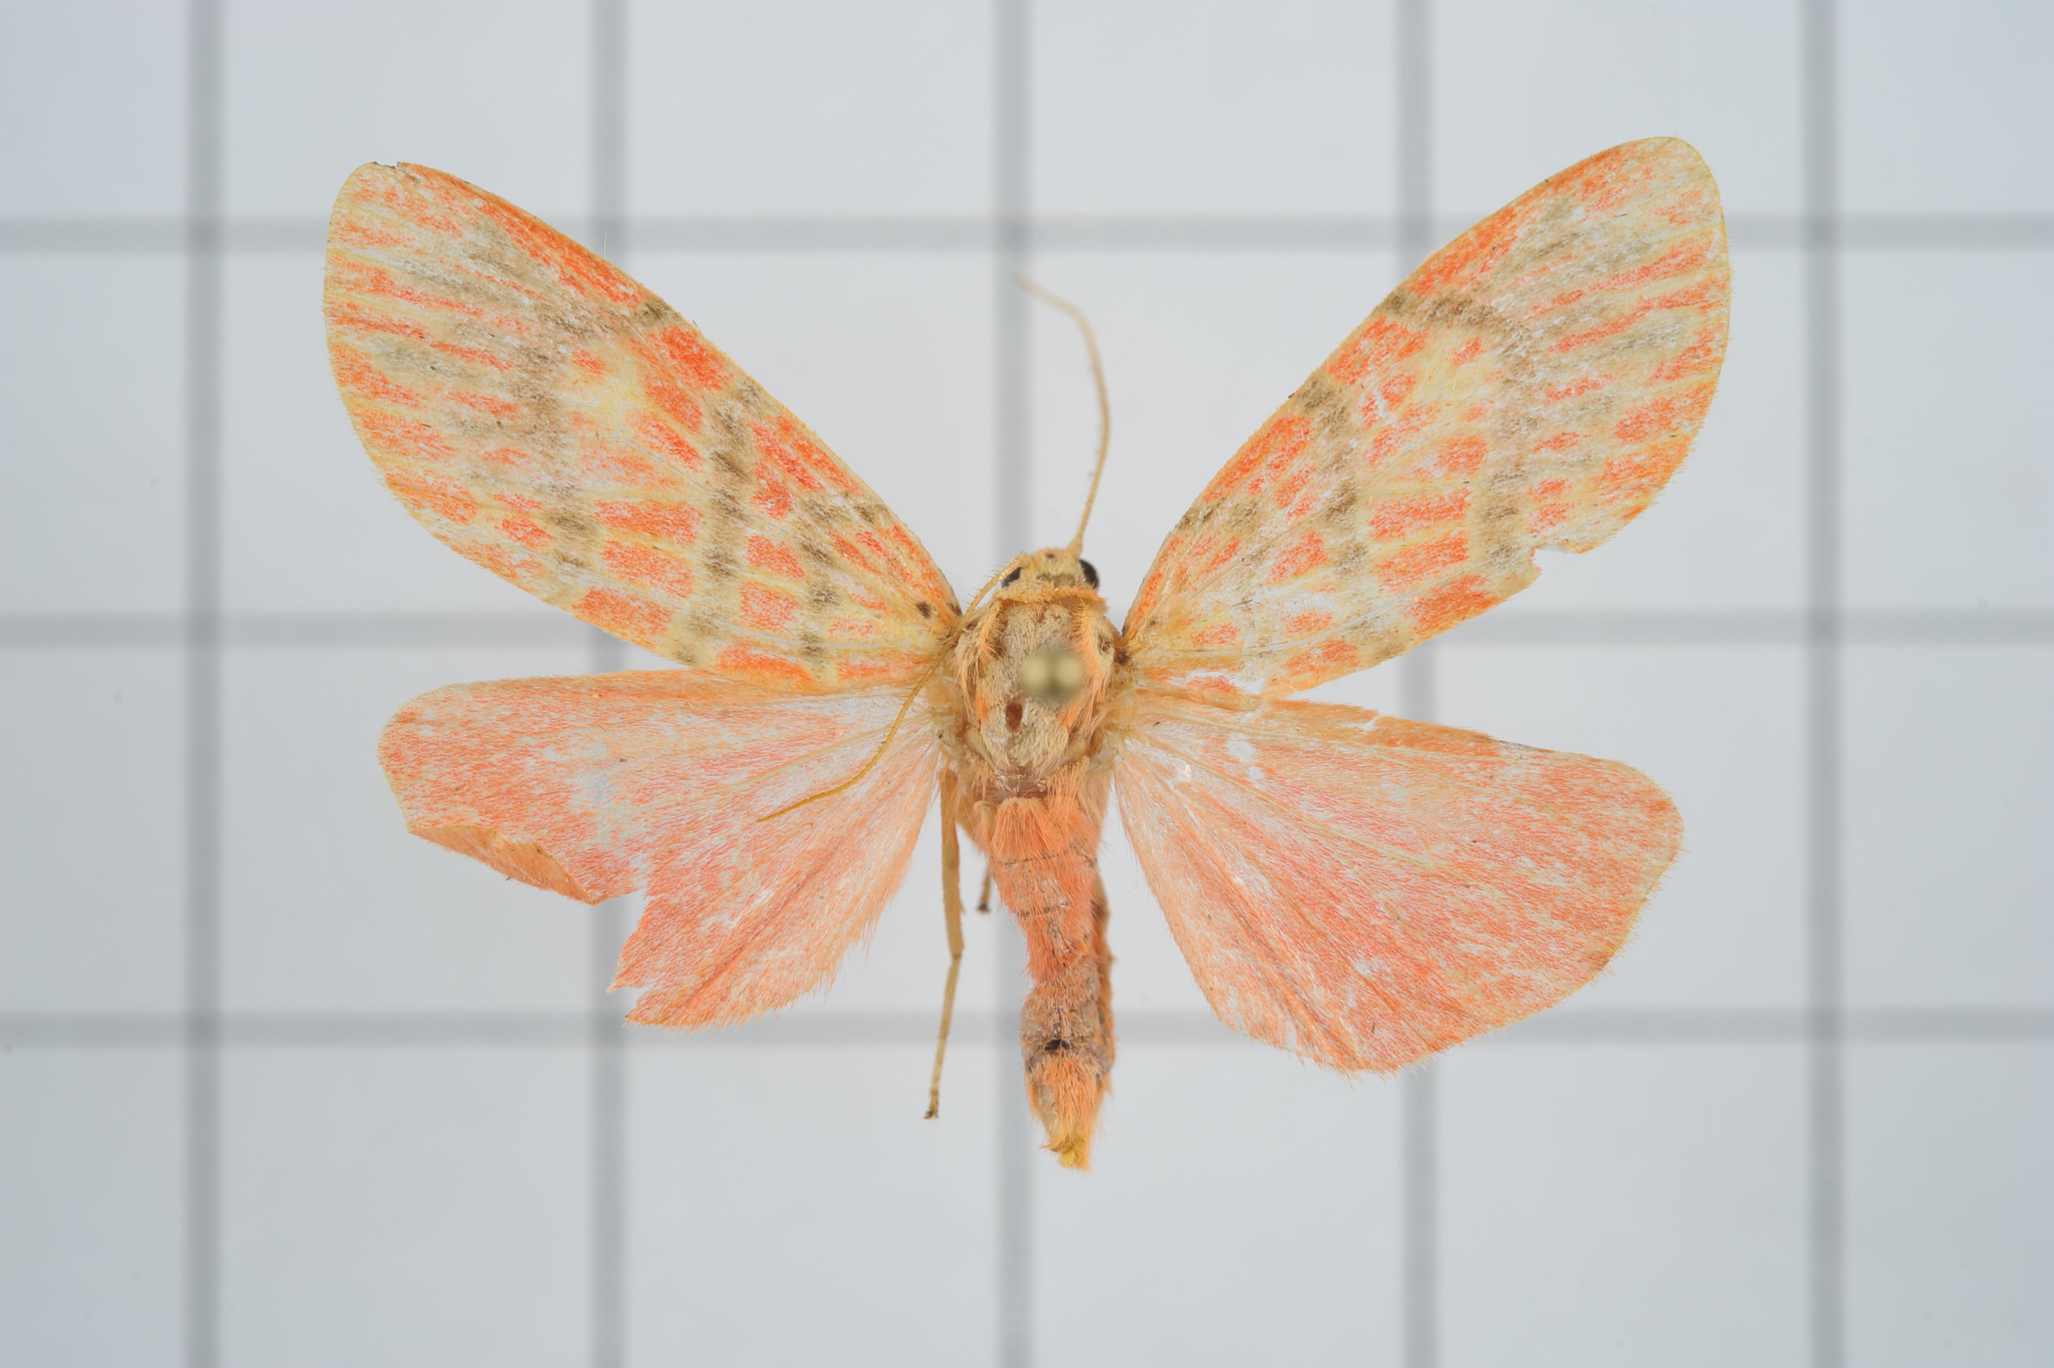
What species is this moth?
Barsine sauteri
